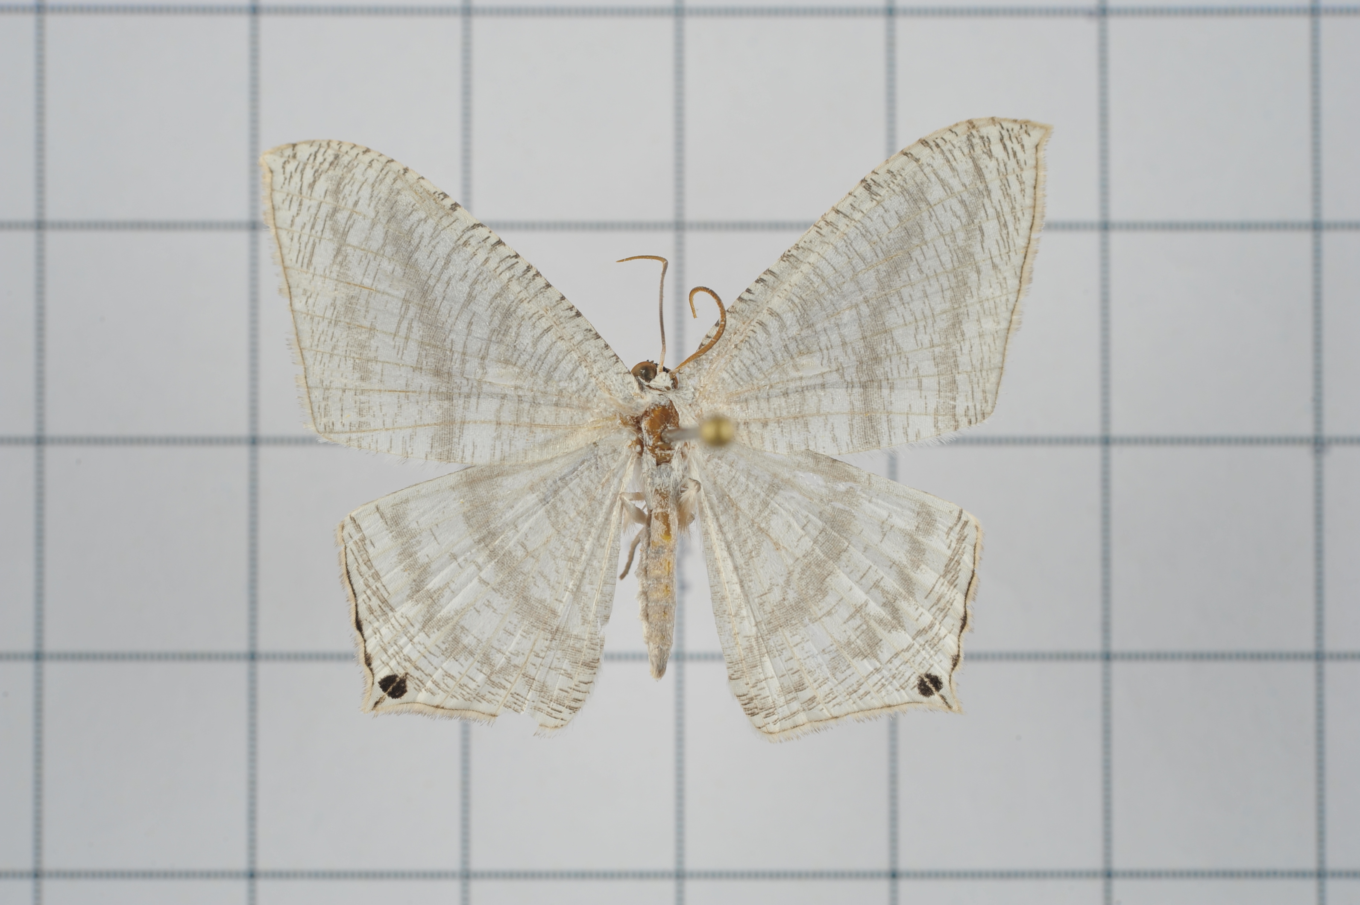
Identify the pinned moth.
Micronia aculeata
